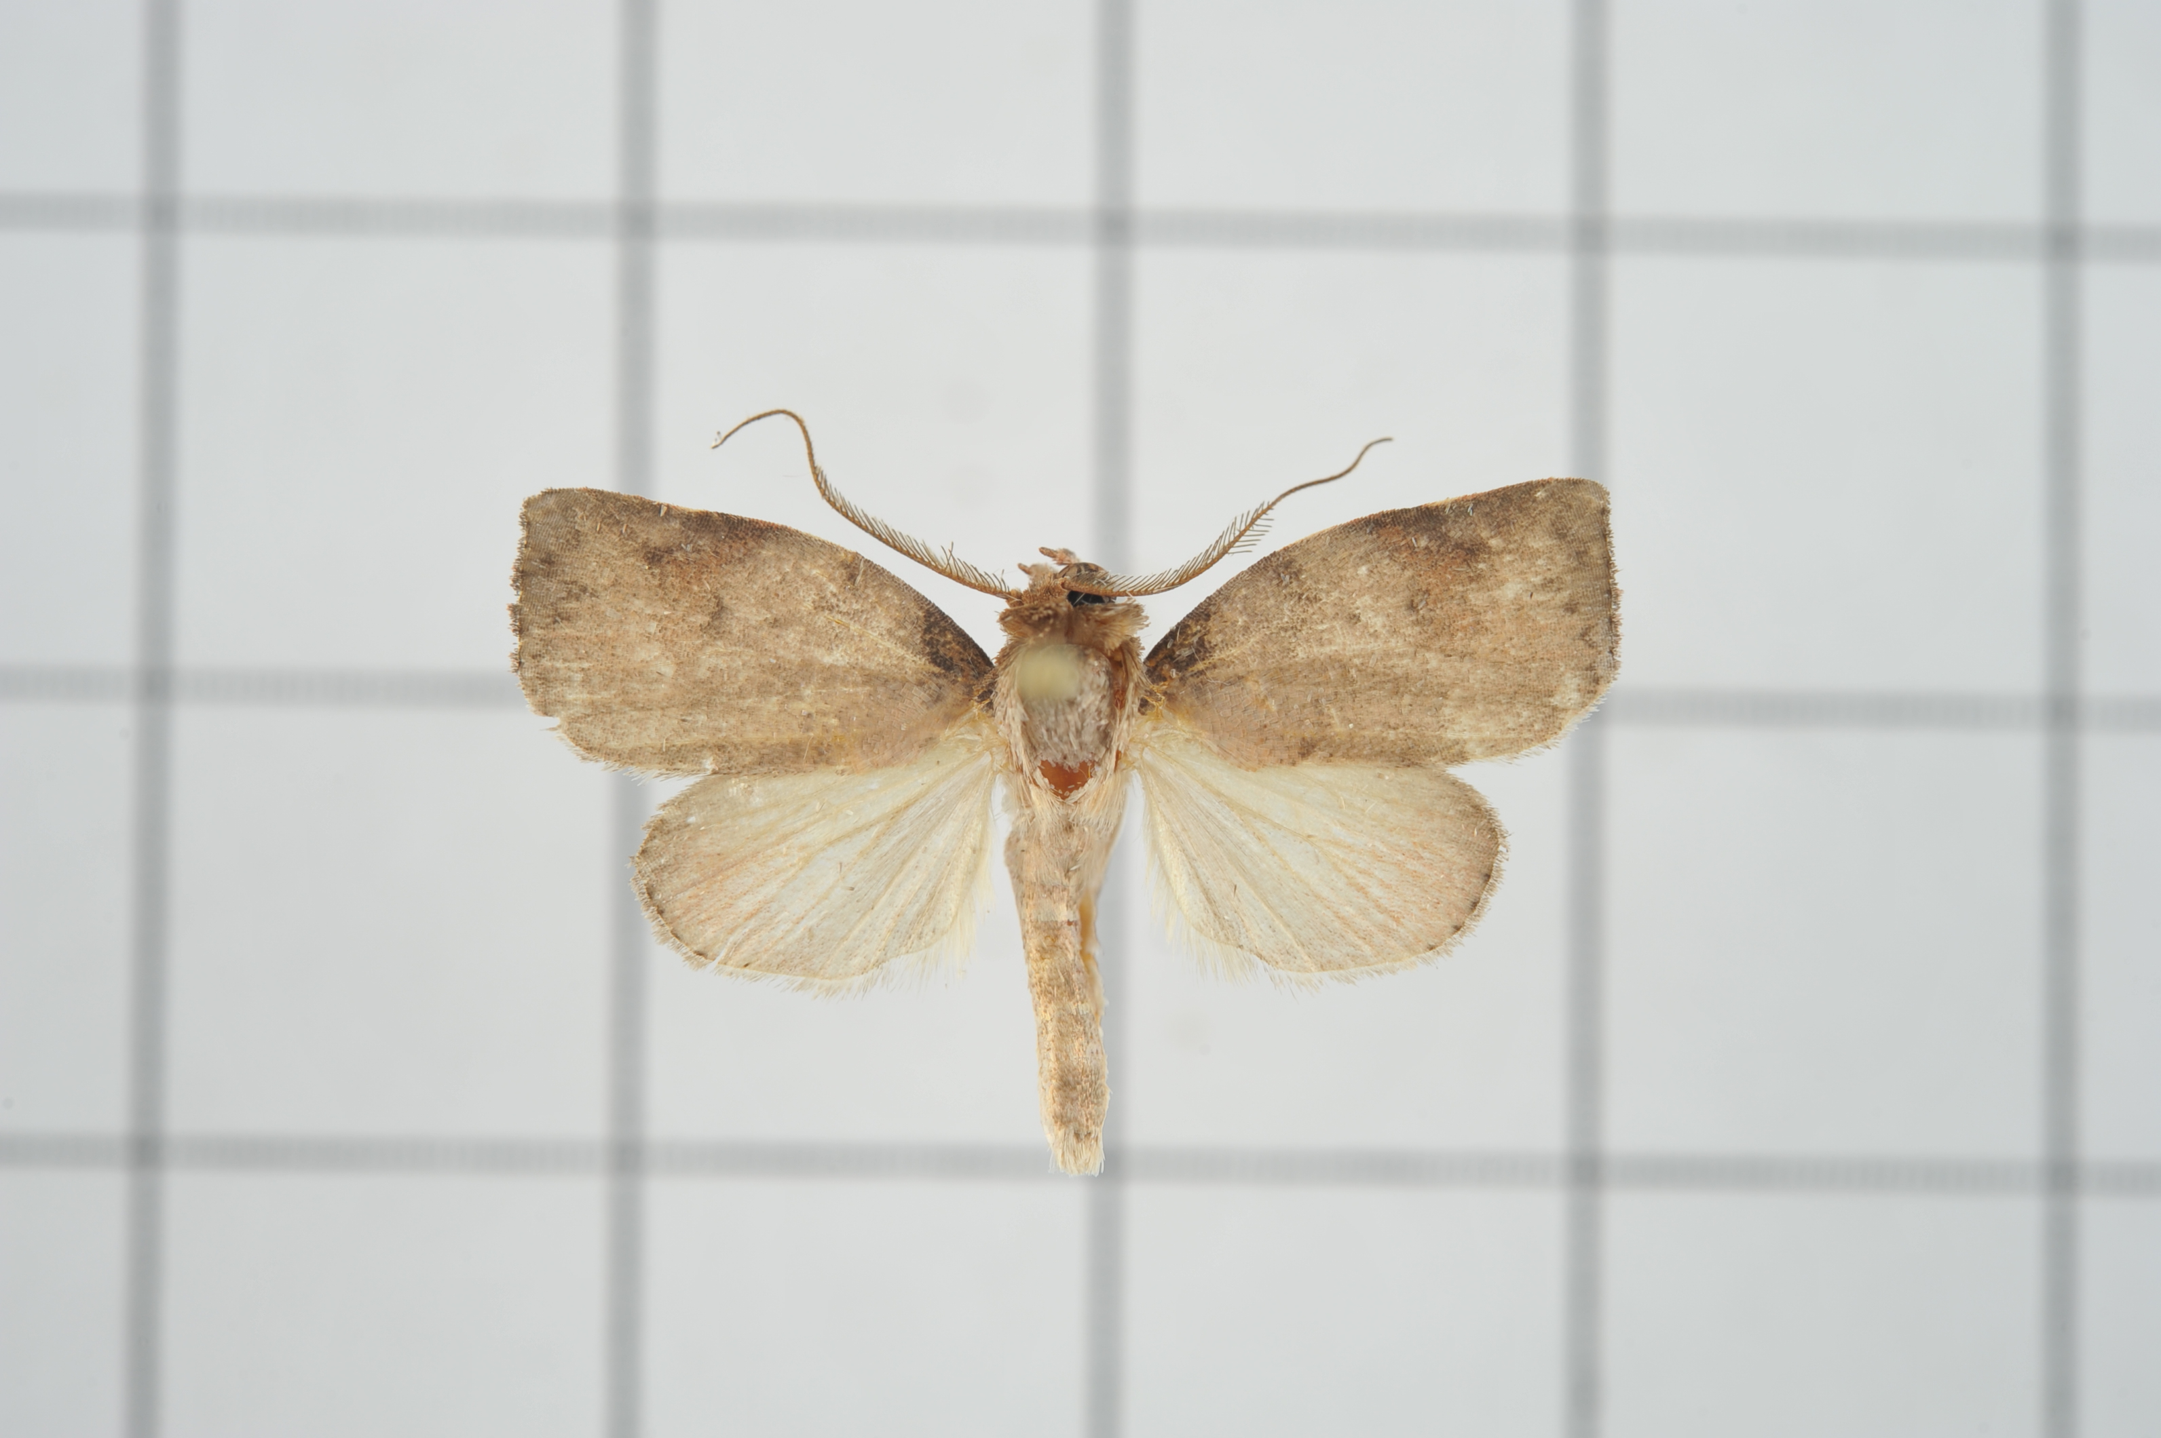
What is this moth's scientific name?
Beara tortriciformis
